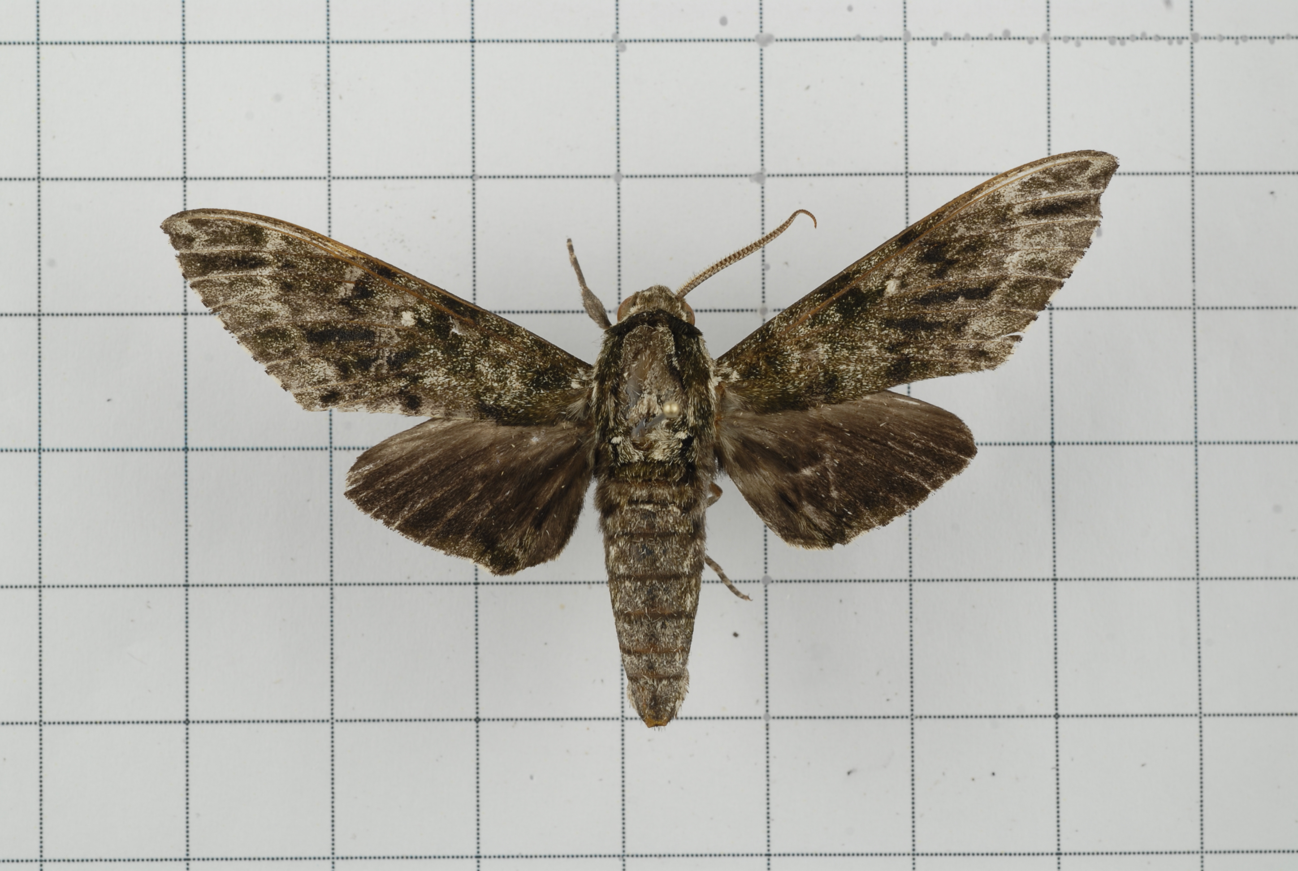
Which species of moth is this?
Dolbina formosana
